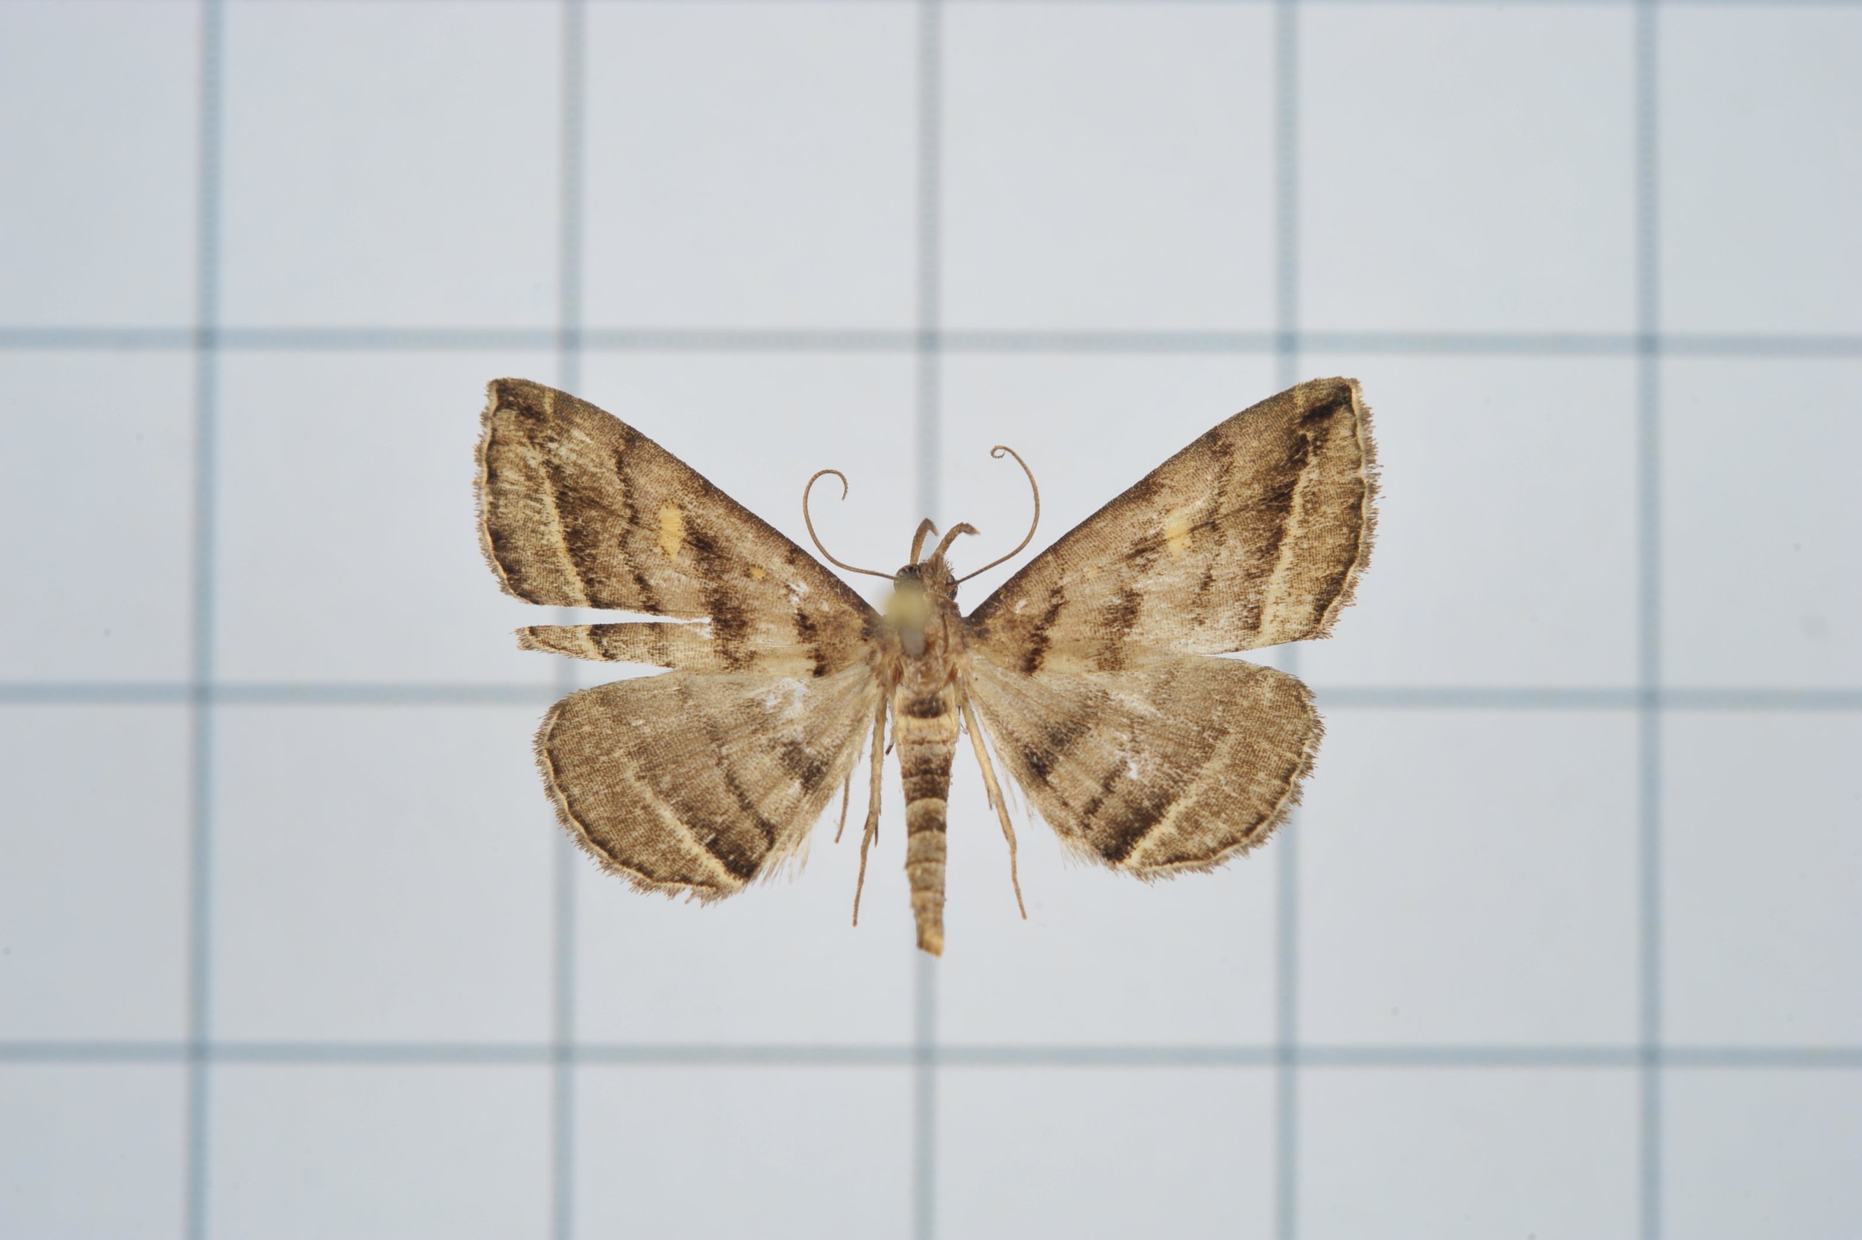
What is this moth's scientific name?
Paracolax pryeri
